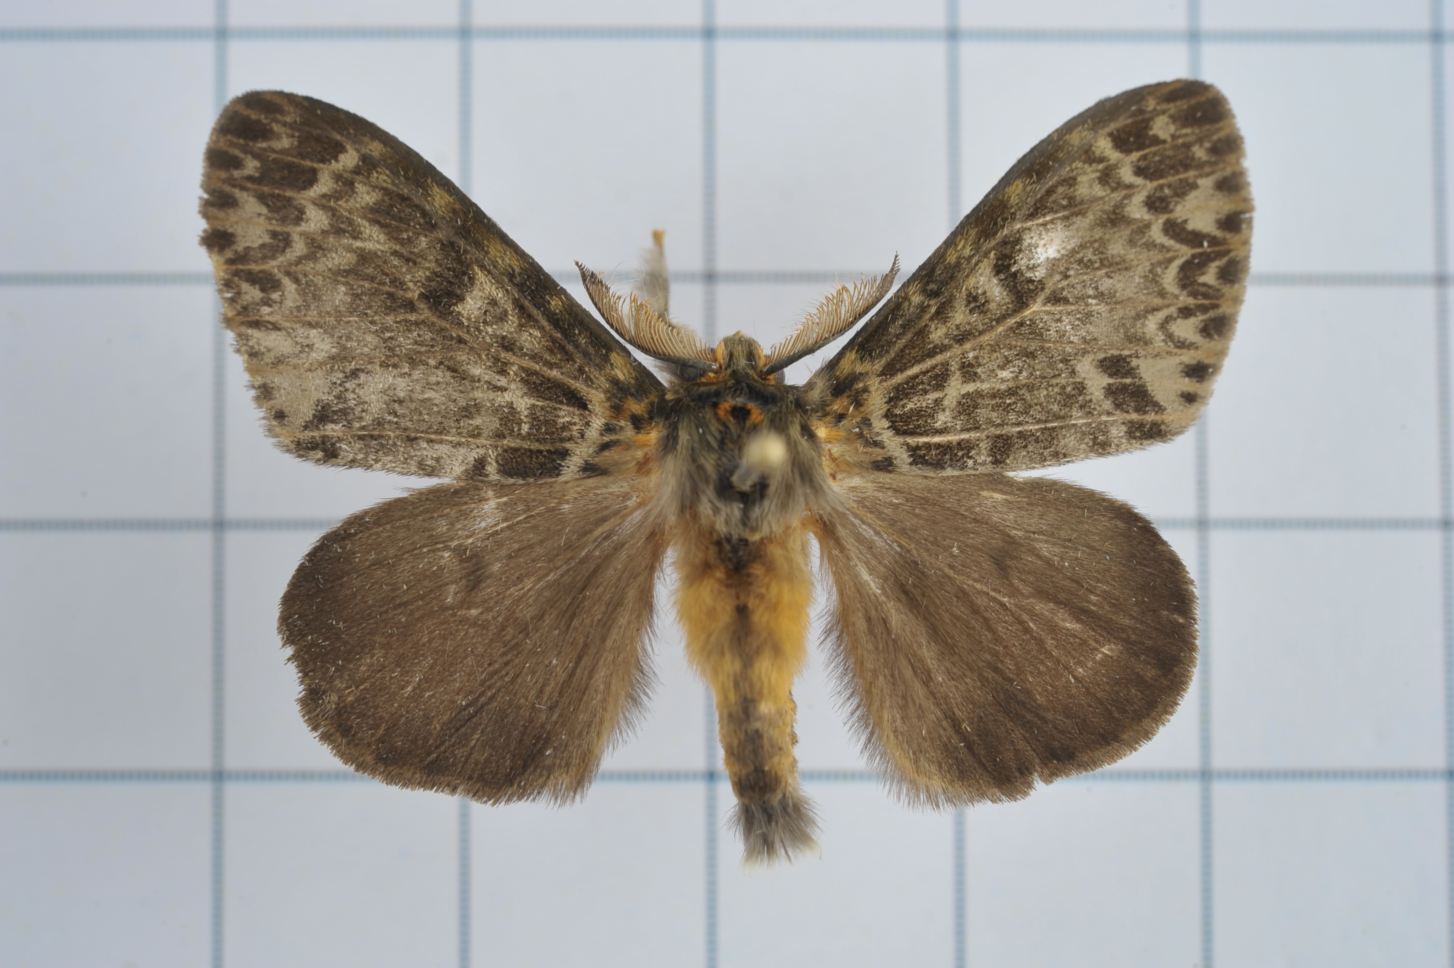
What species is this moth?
Lymantria mathura subpallida
